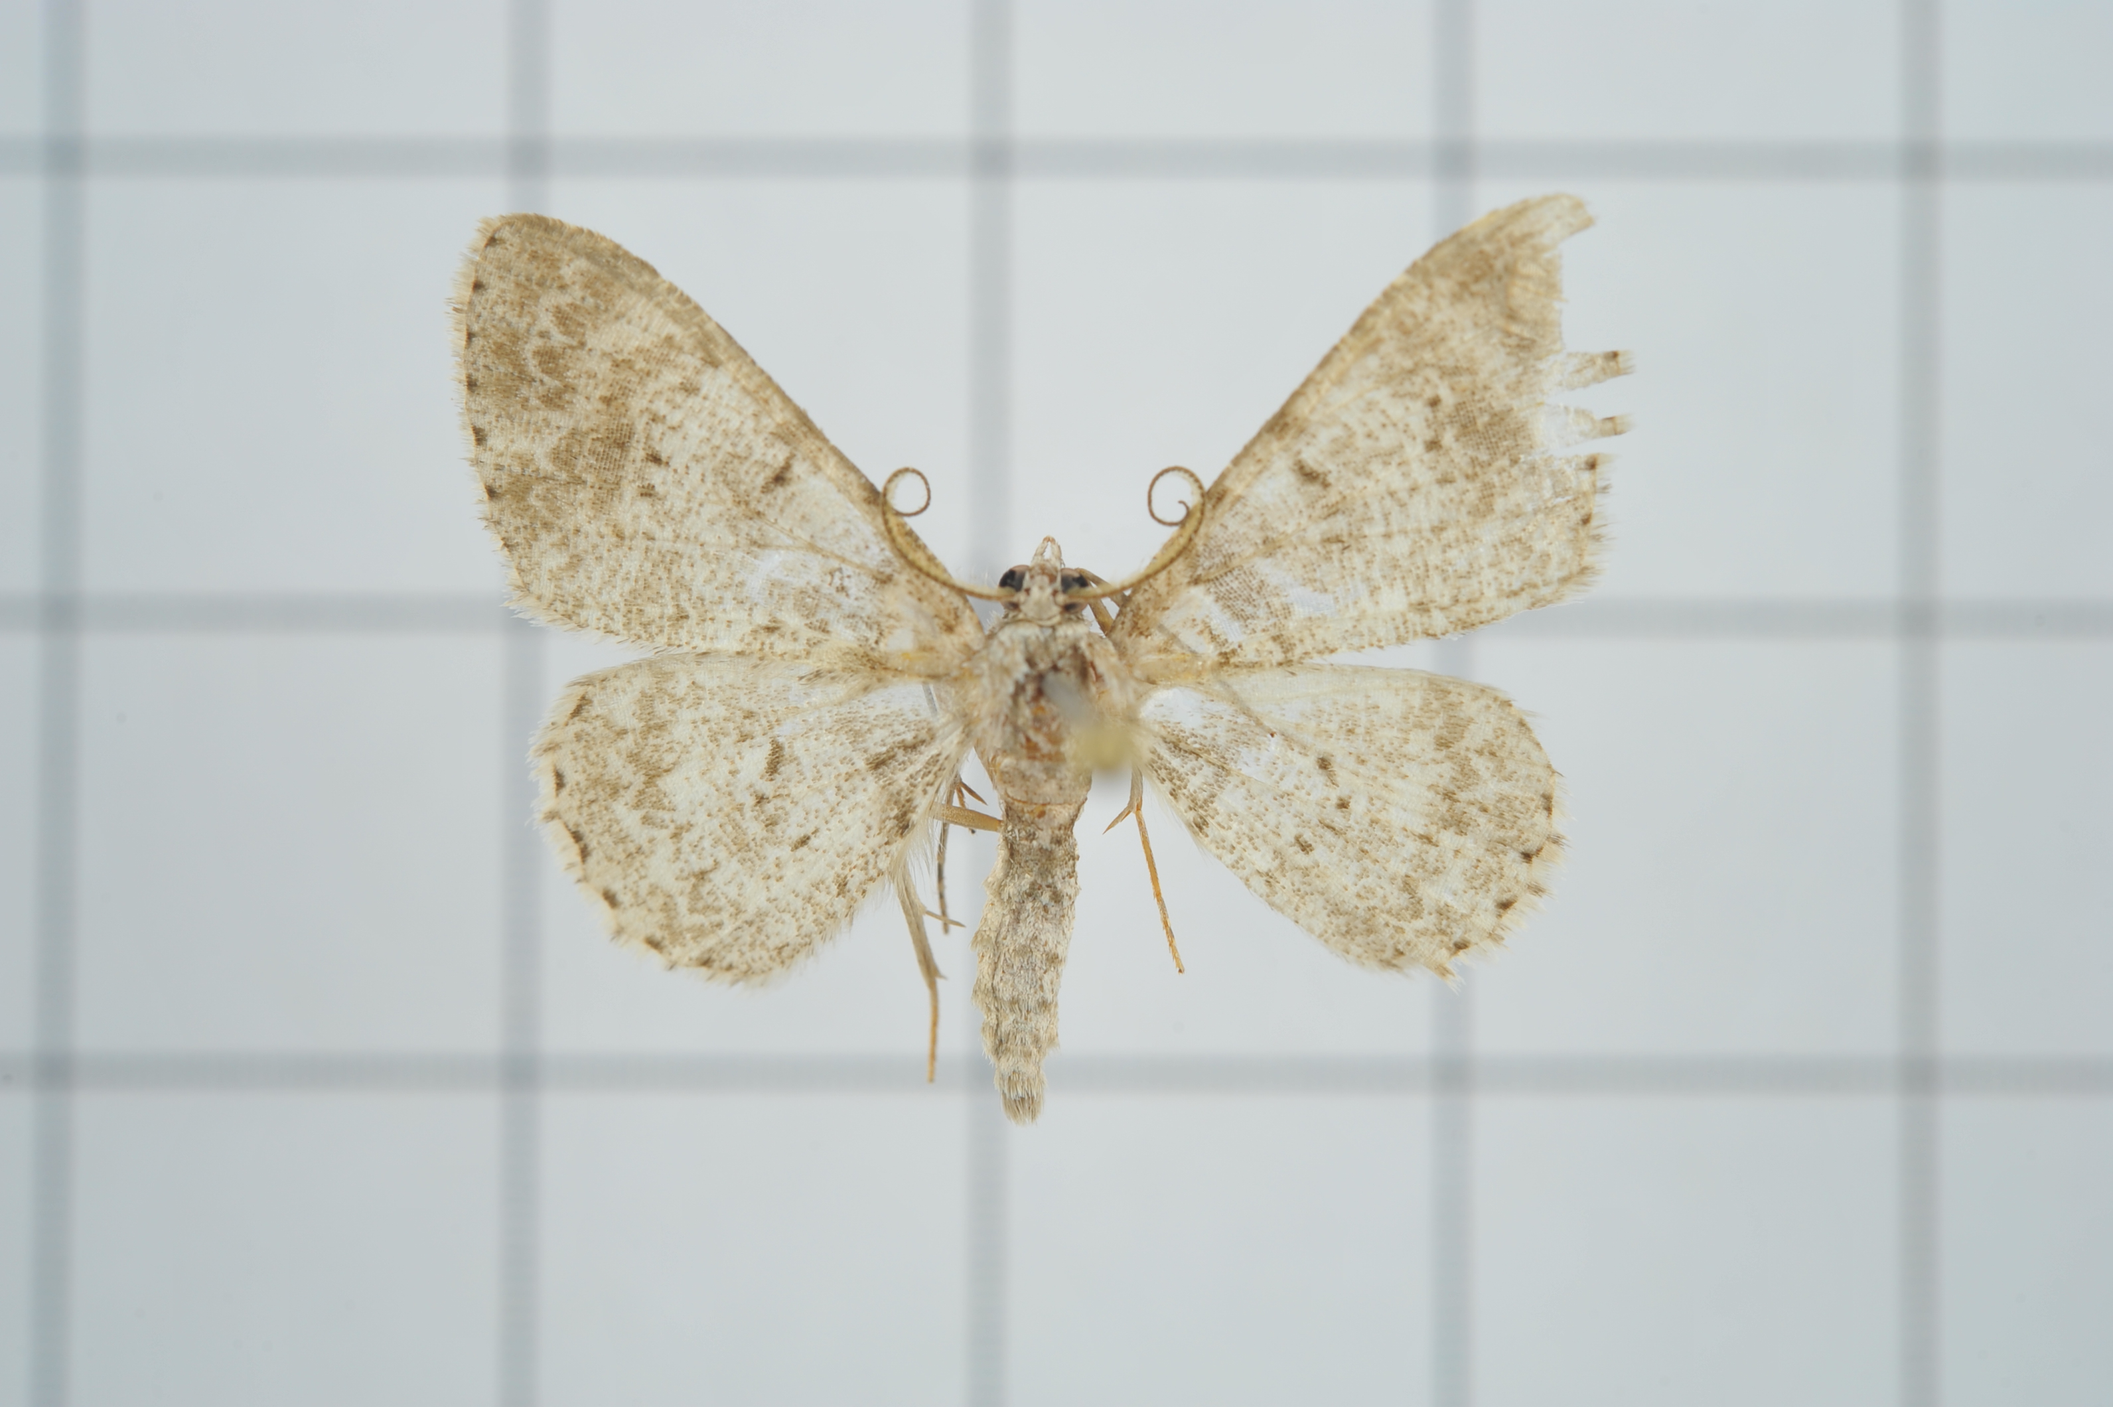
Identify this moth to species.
Myrioblephara simplaria simplaria
